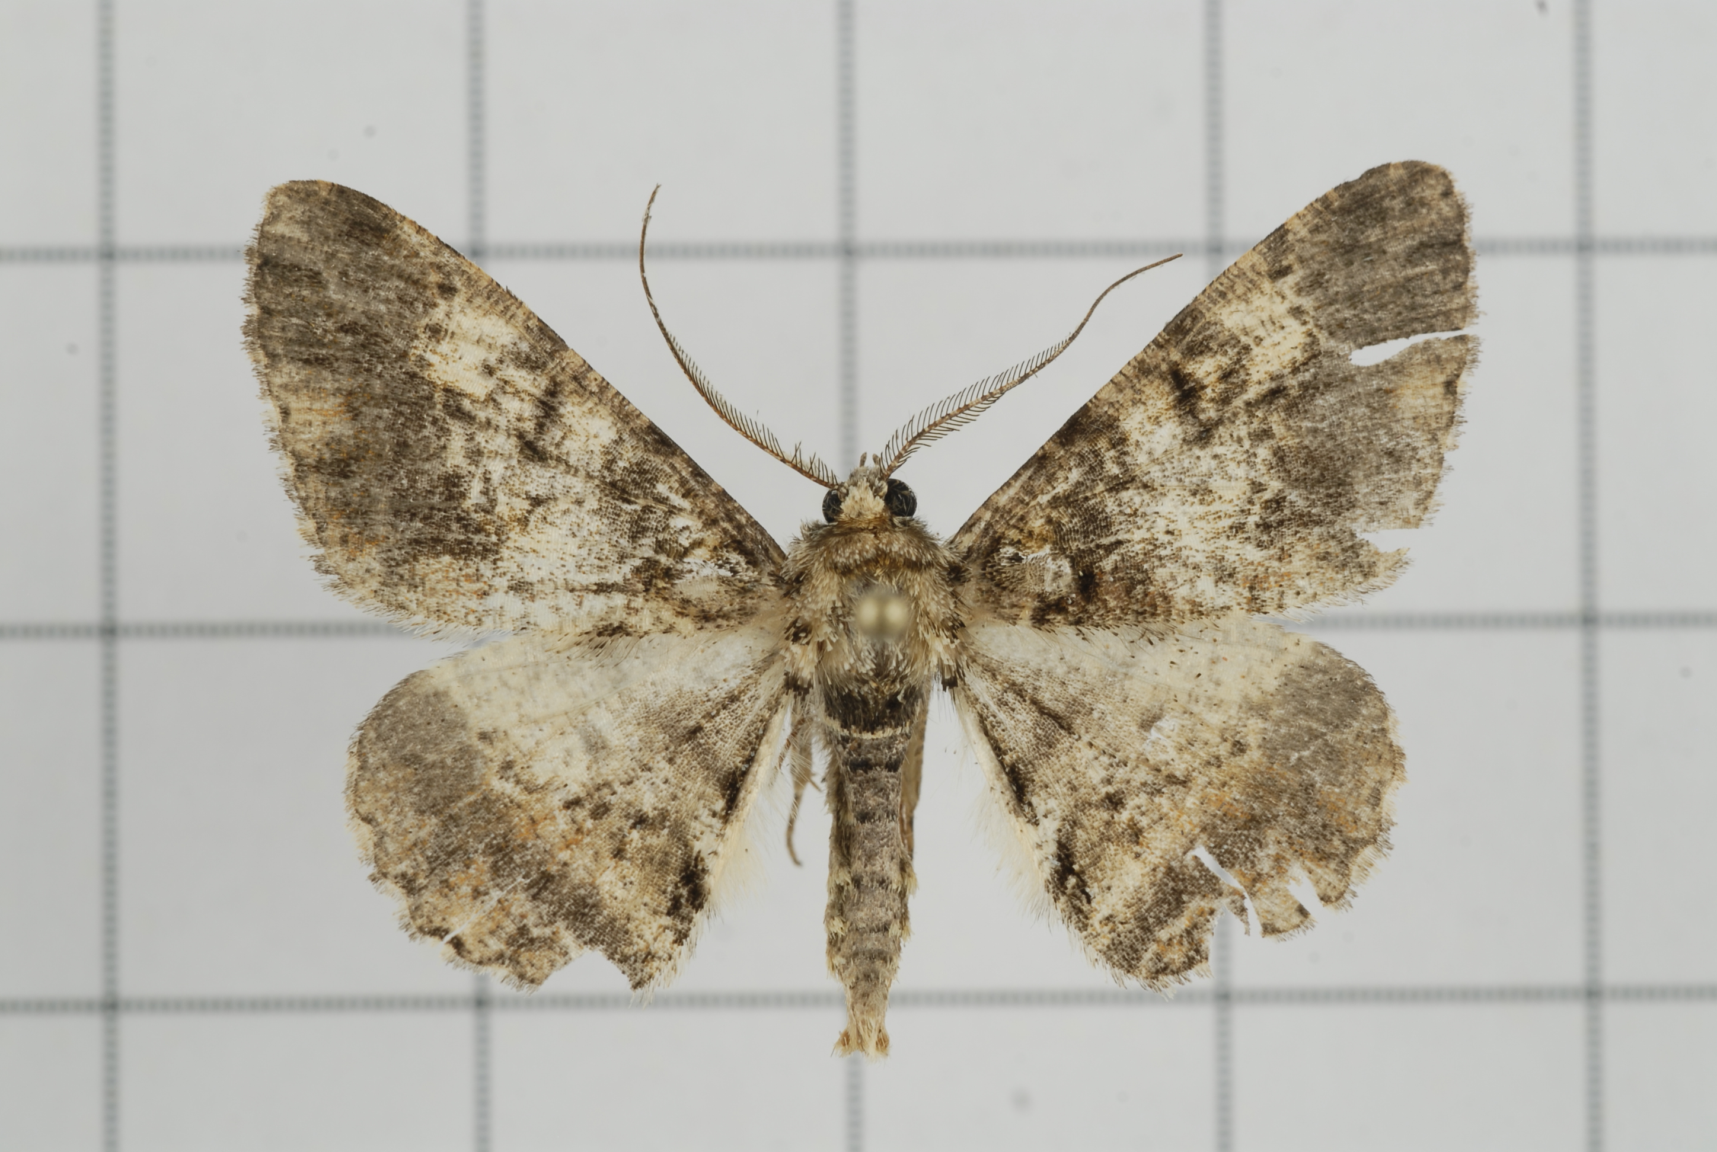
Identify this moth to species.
Alcis taiwanovariegata
